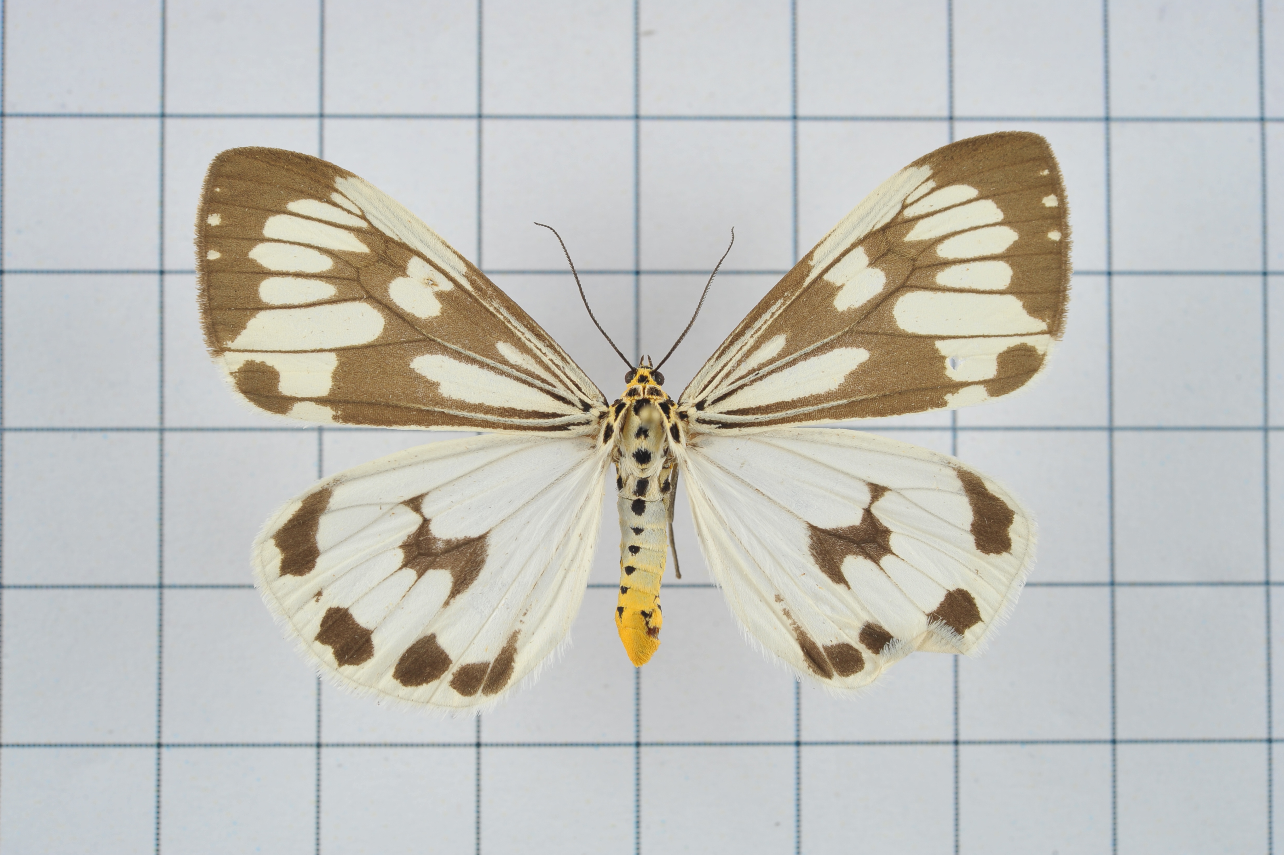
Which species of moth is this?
Nyctemera adversata
